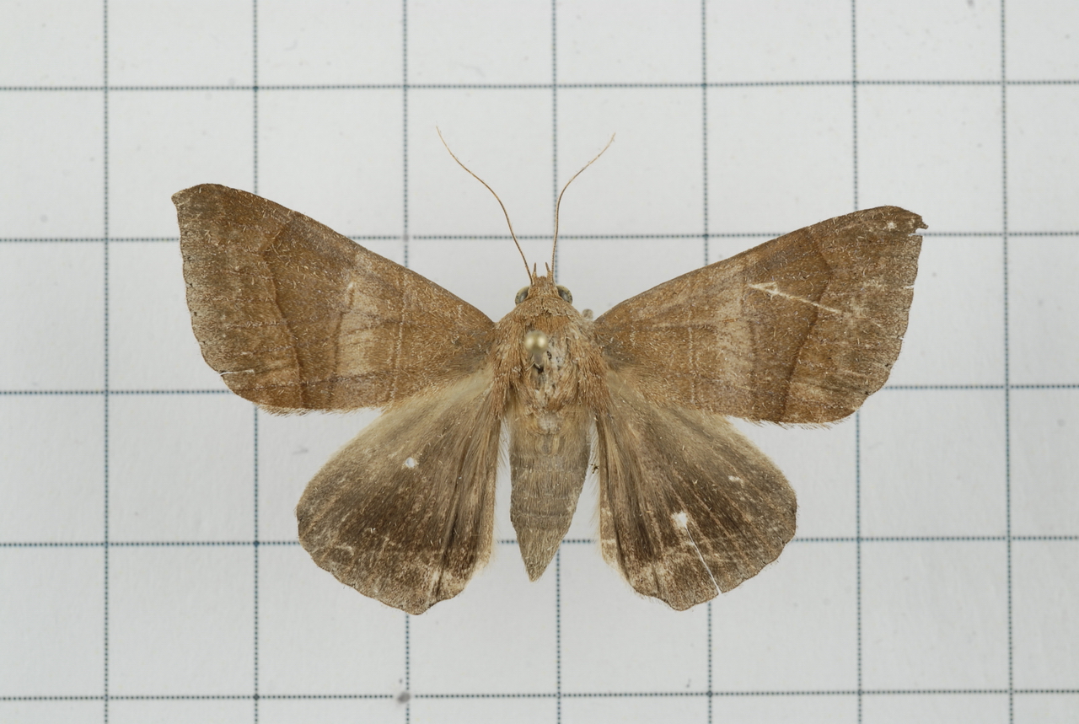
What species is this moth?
Bastilla absentimacula
